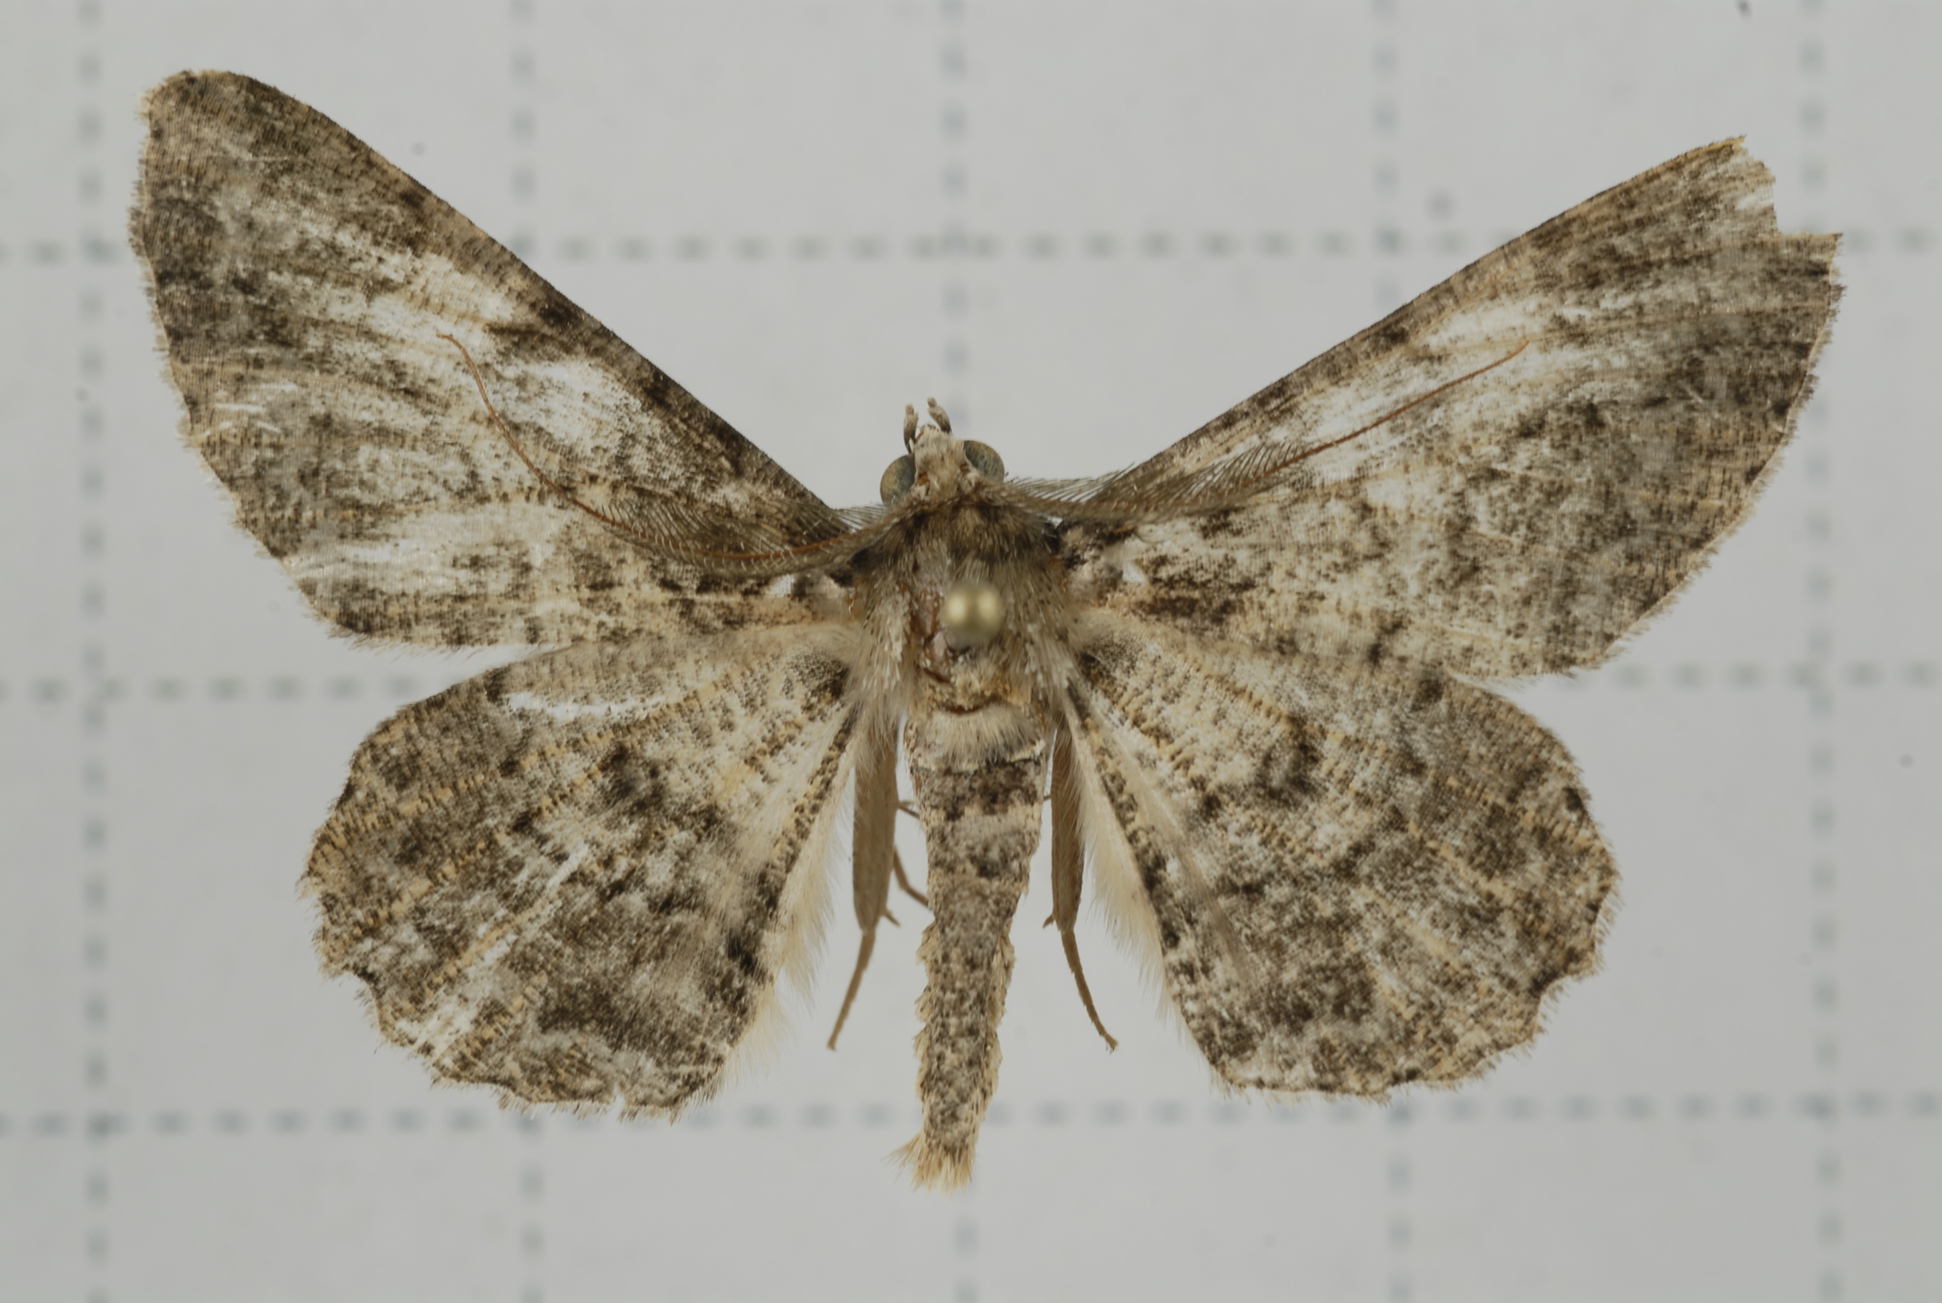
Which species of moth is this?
Cleora alienaria
